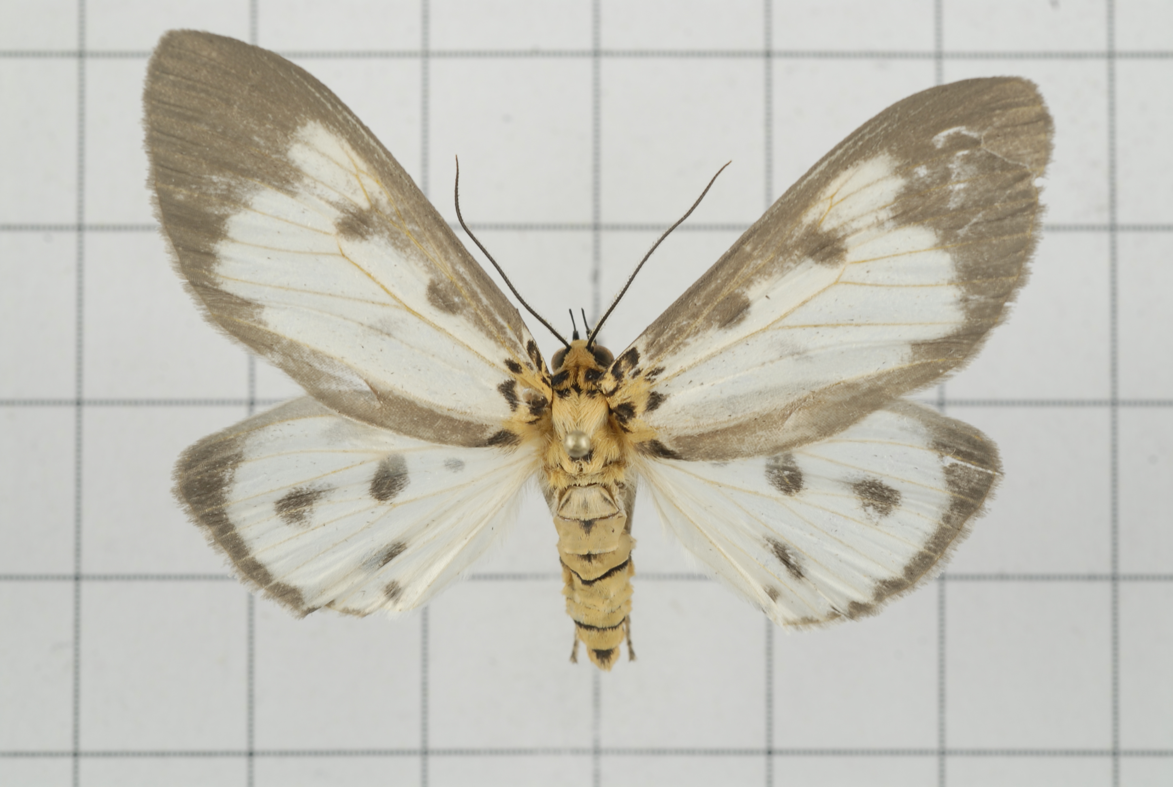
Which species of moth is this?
Asota plana lacteata
